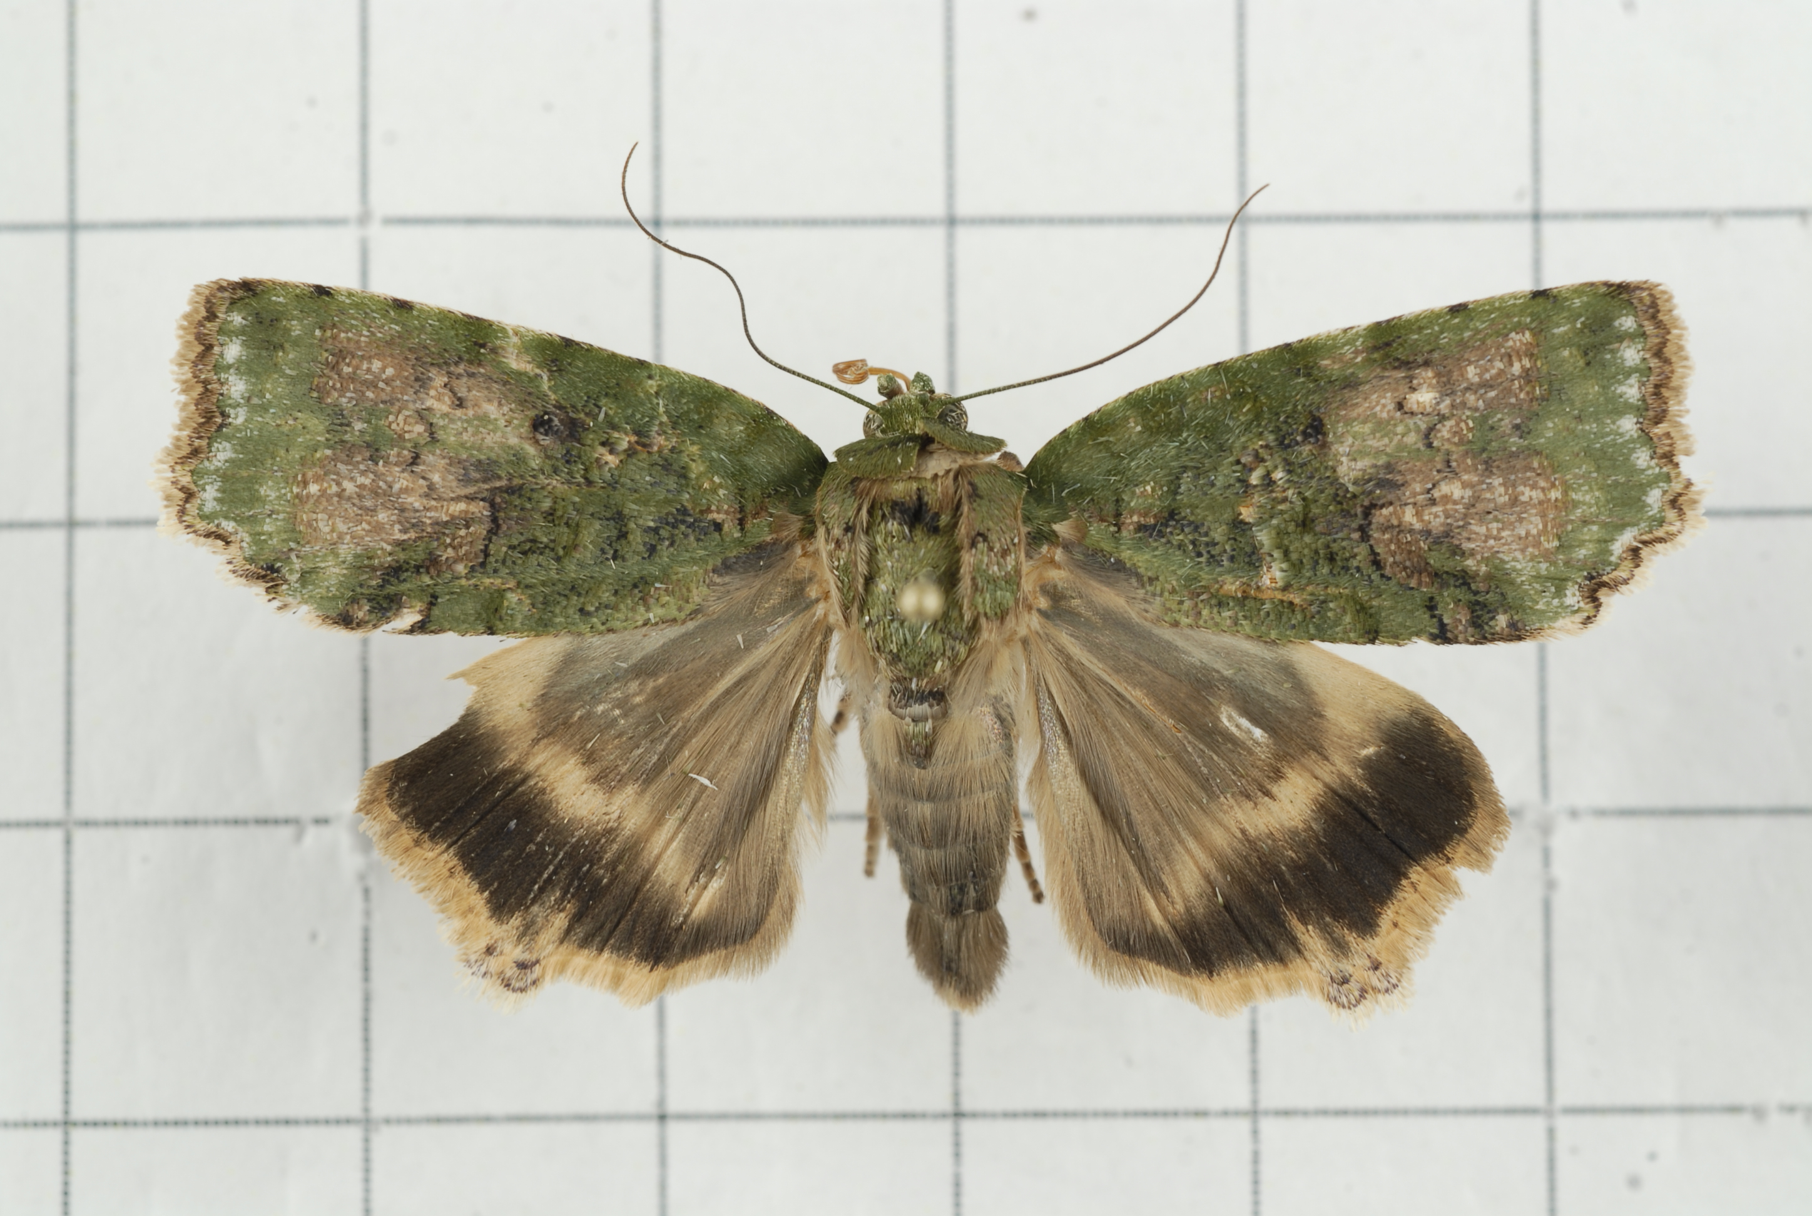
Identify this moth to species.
Blenina angulipennis
